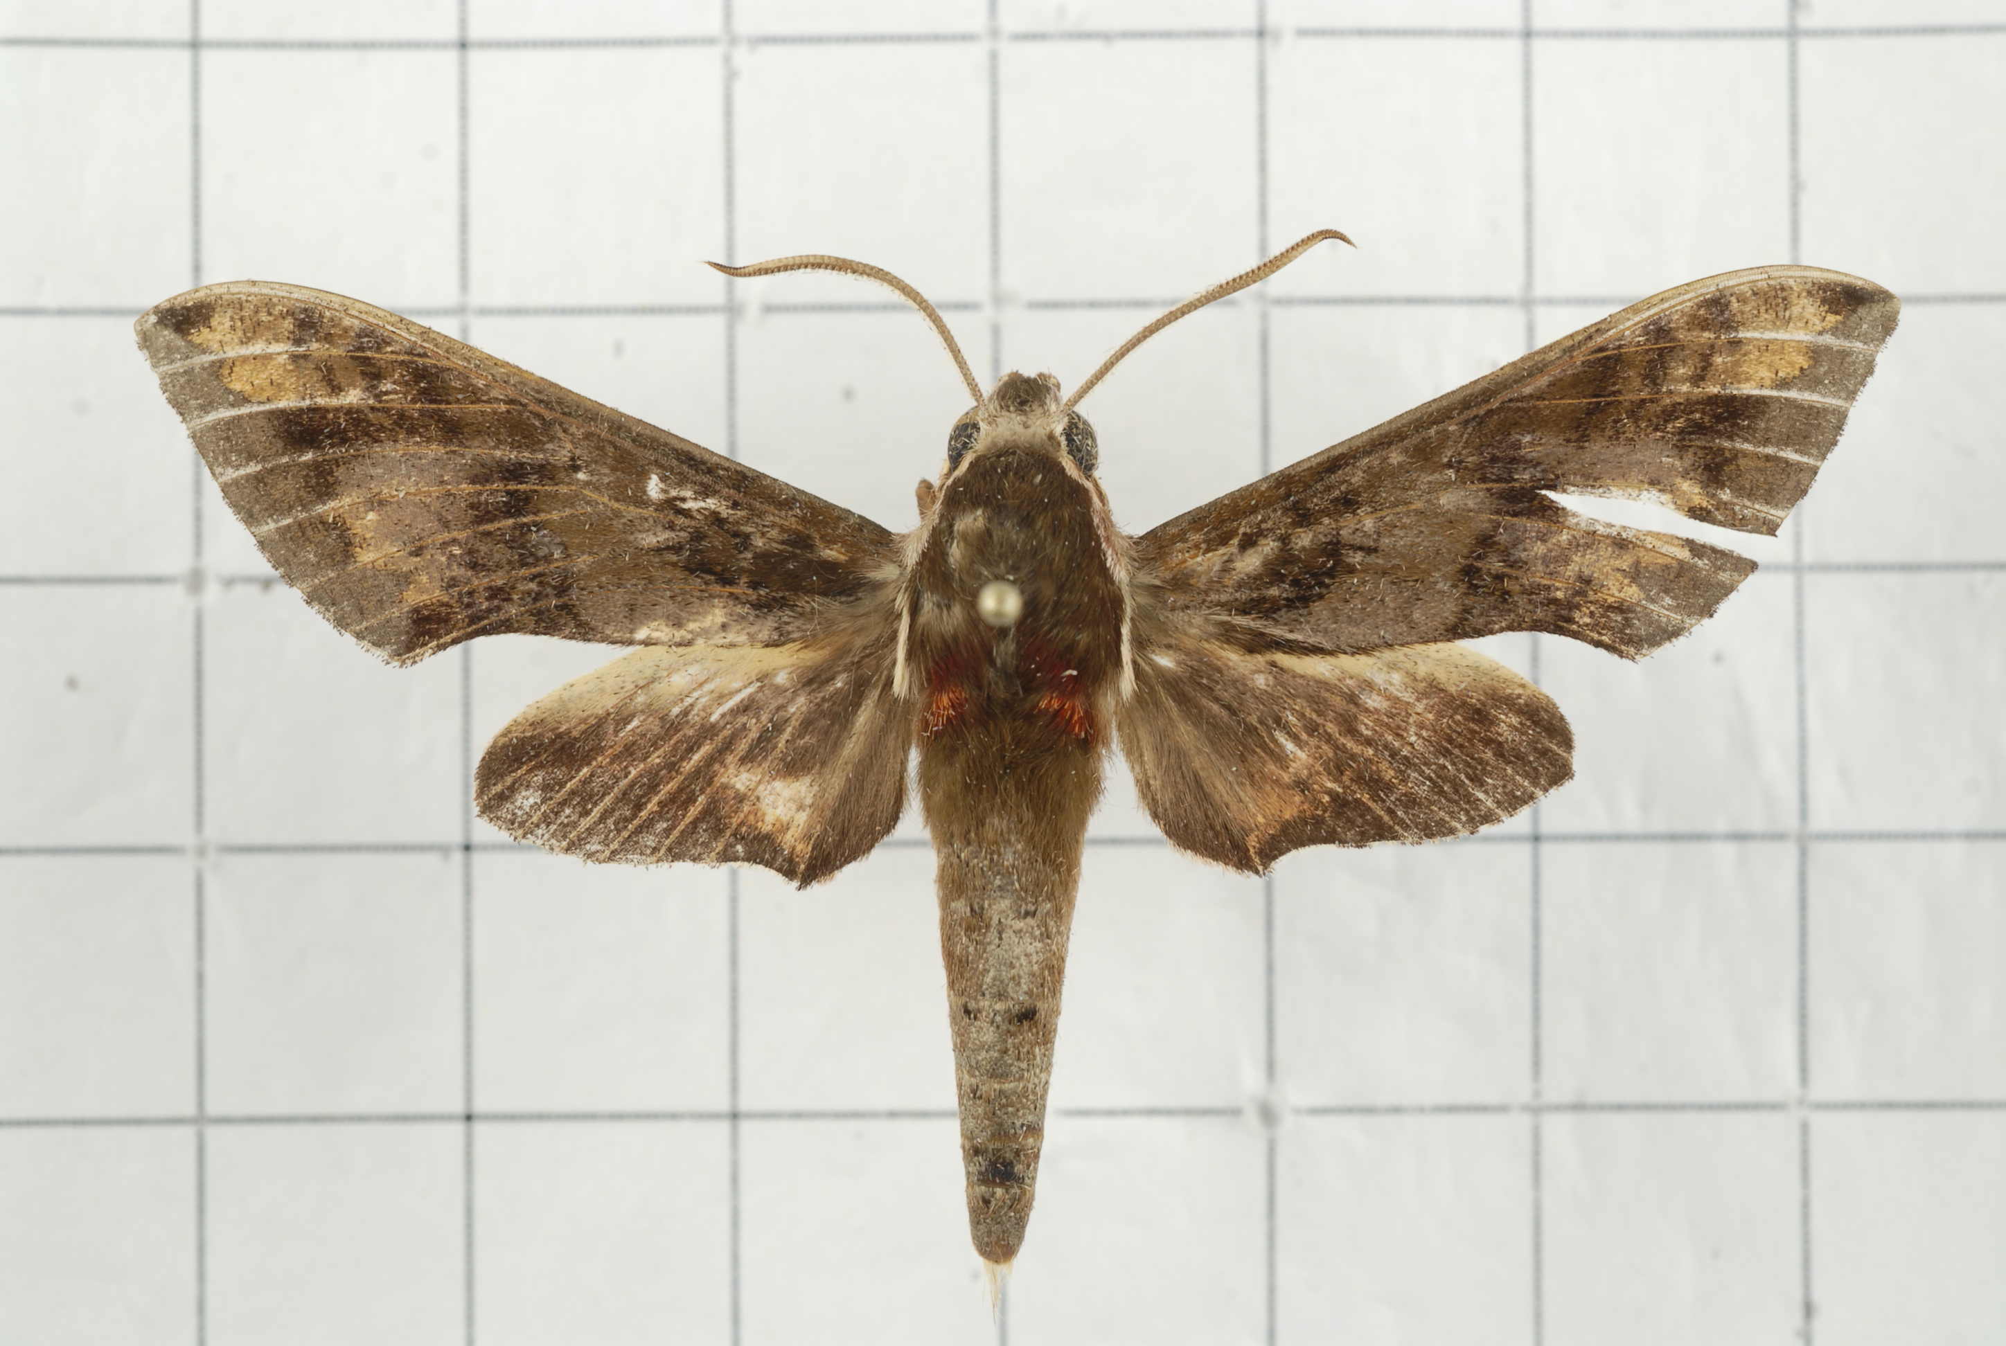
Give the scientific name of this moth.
Rhagastis binoculata
